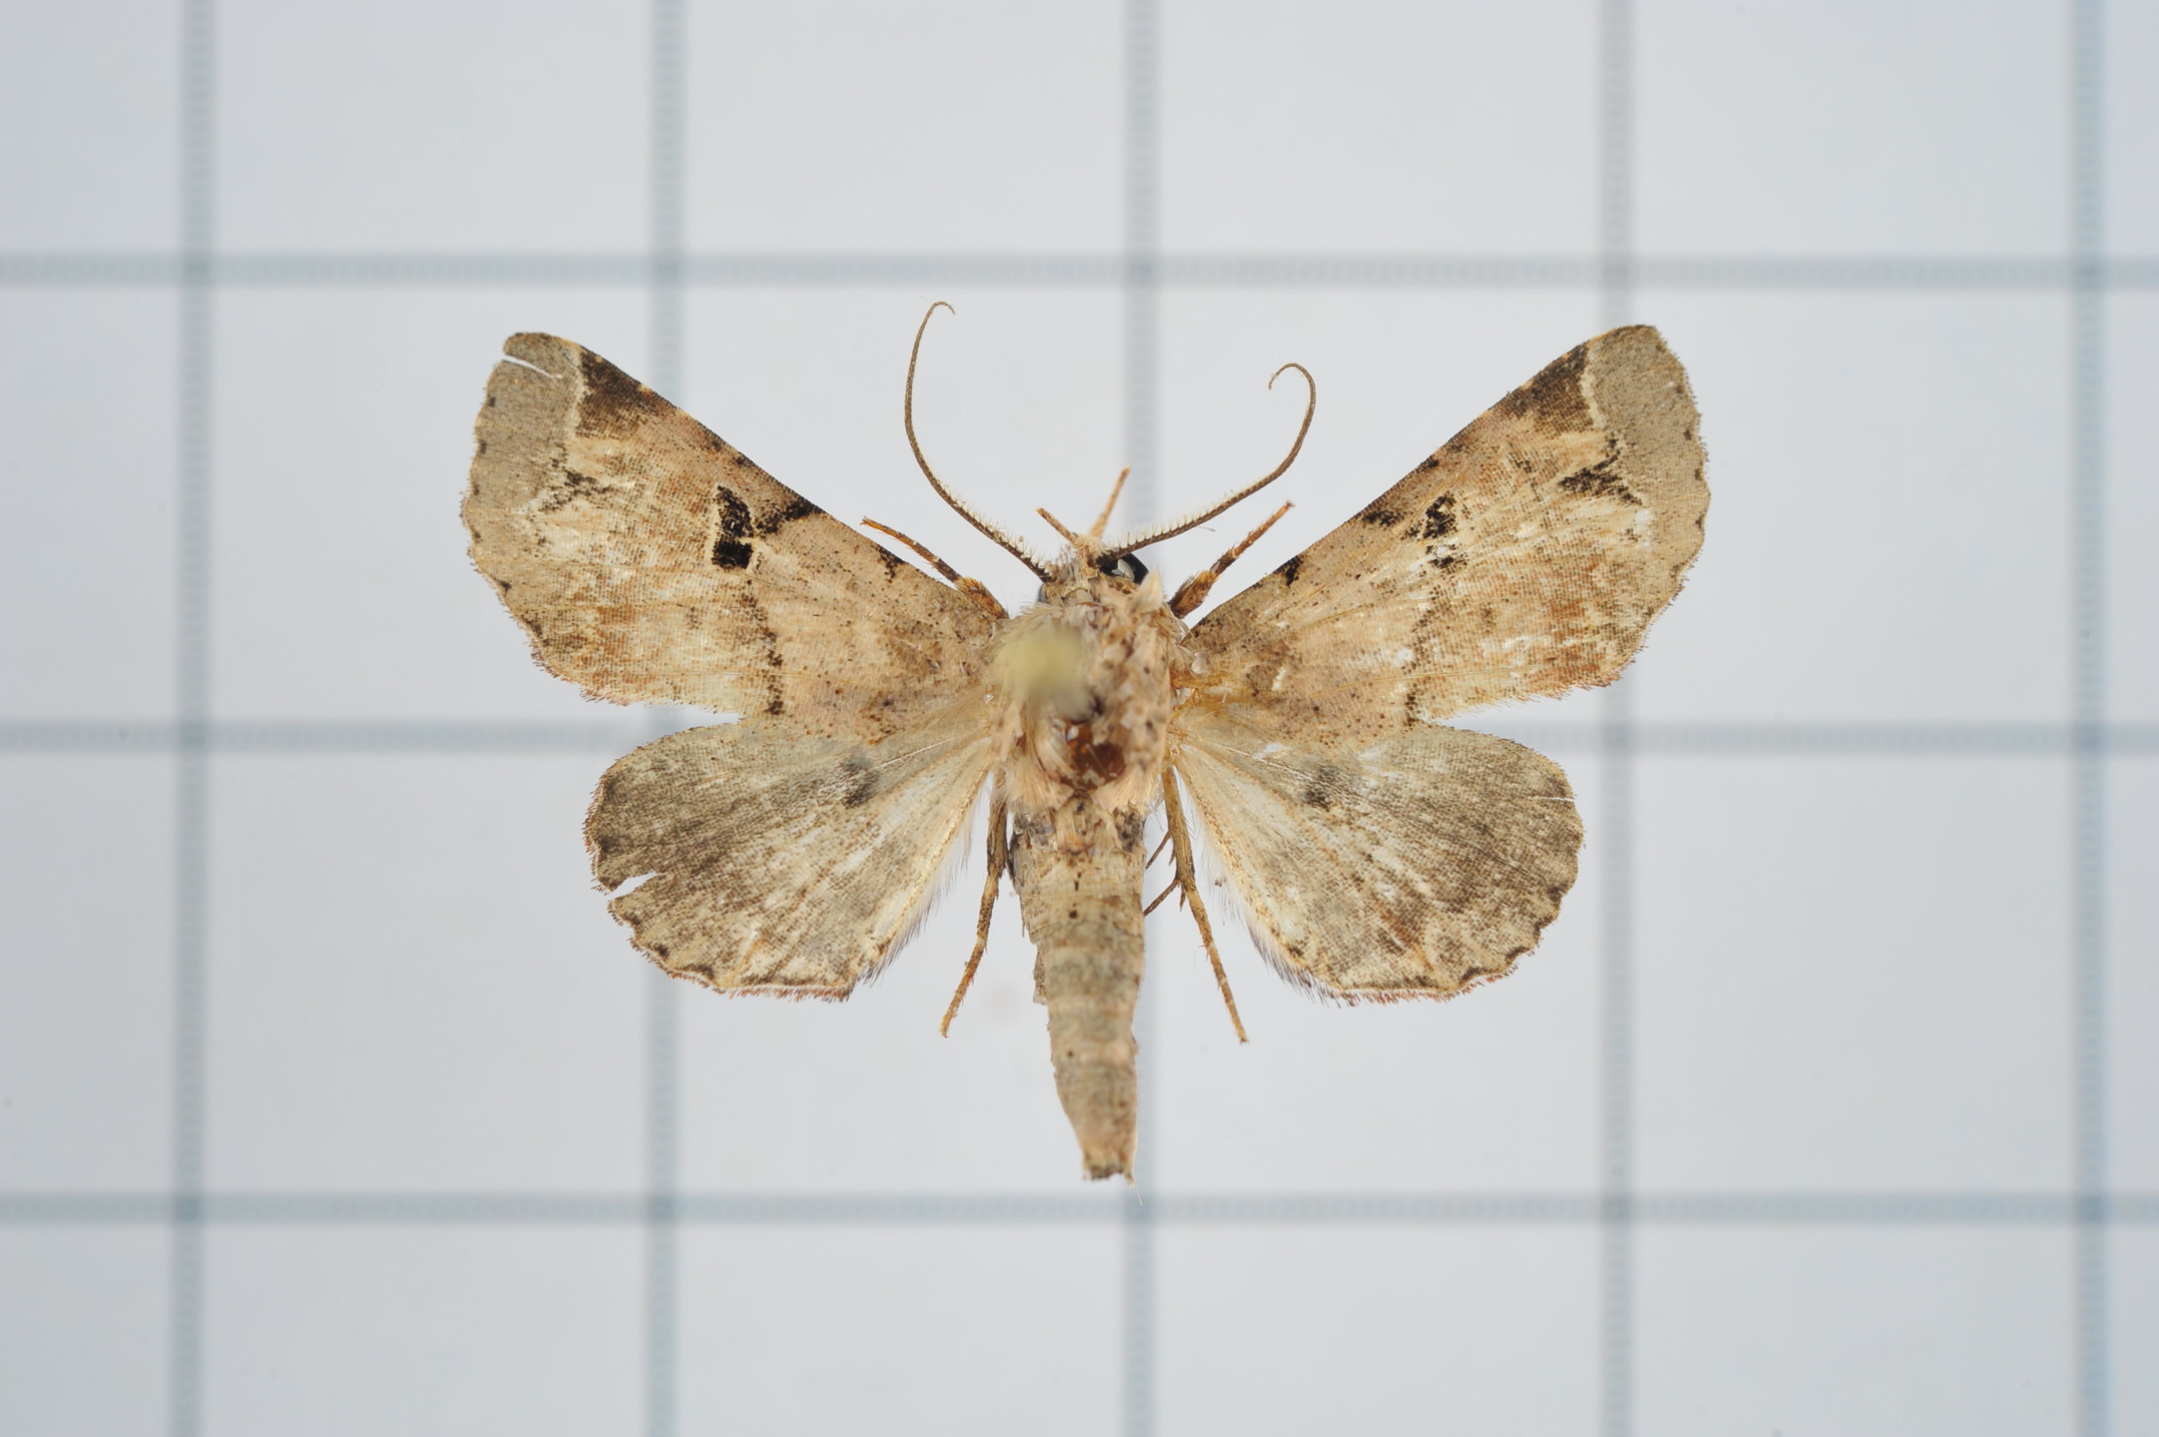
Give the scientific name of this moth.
Atacira melanephra
